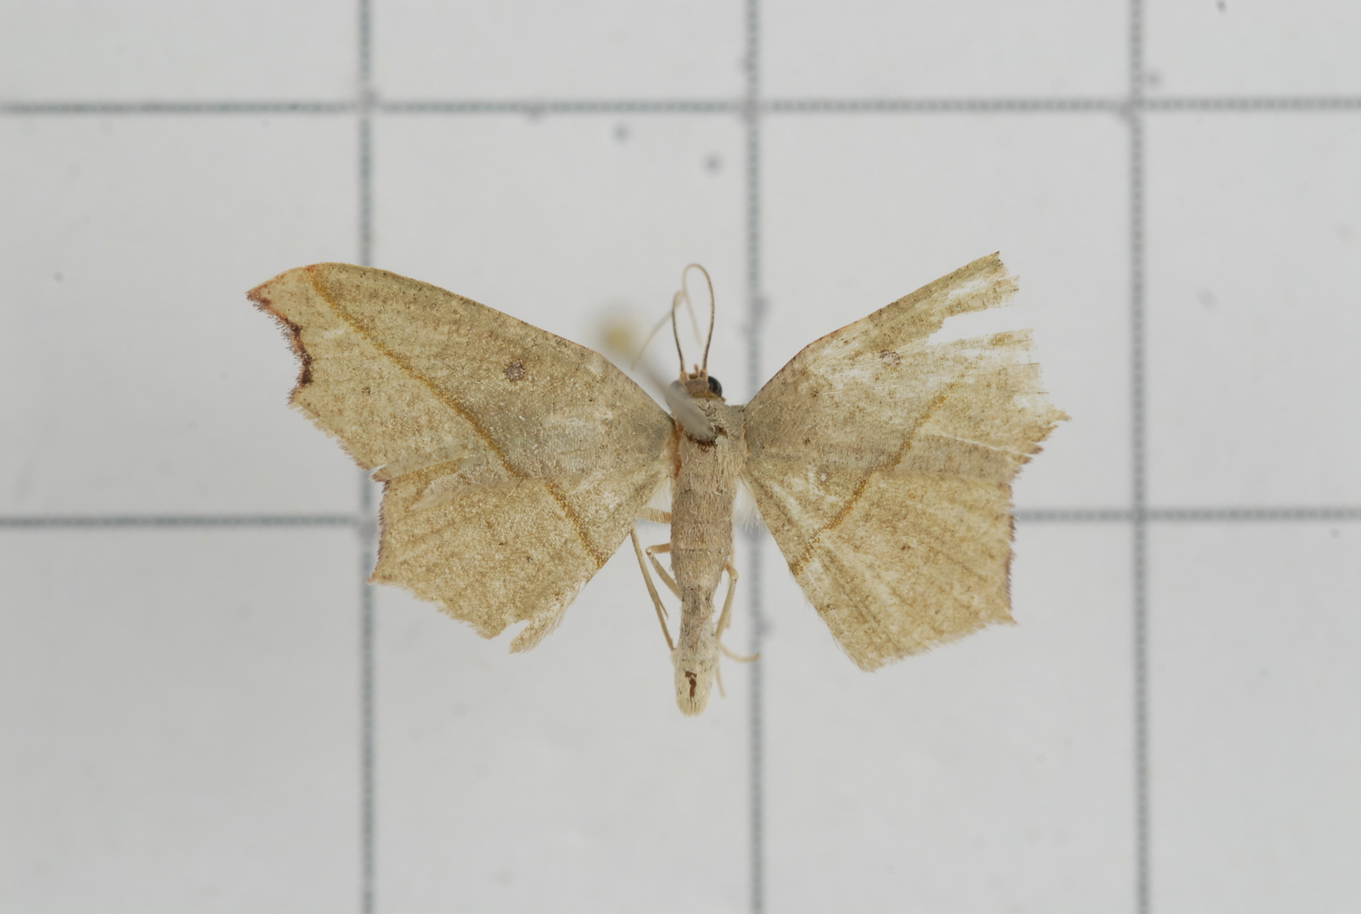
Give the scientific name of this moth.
Traminda aventiaria
